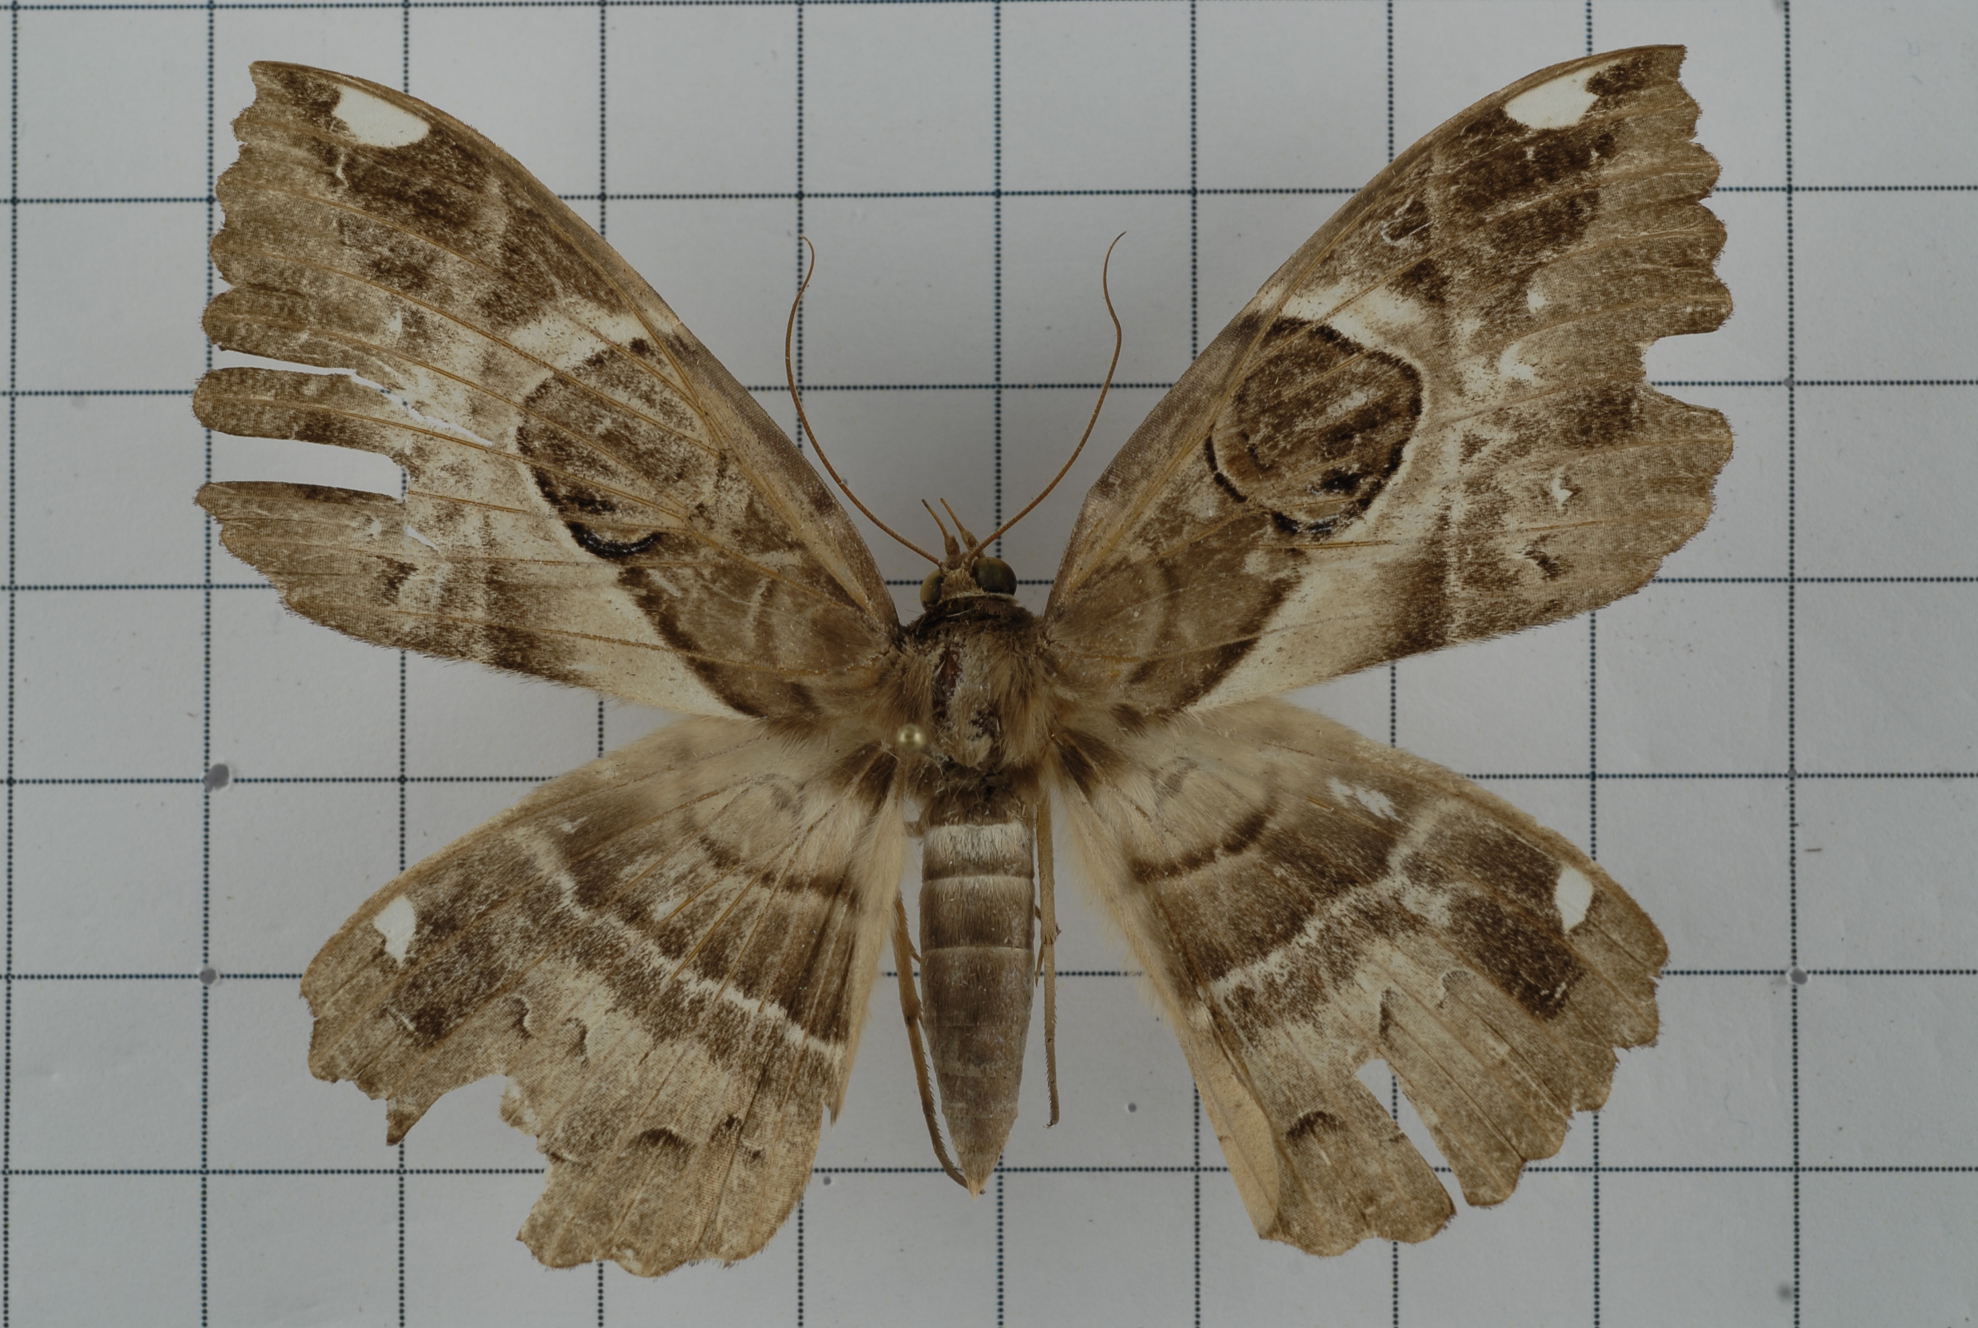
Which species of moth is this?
Erebus ephesperis
